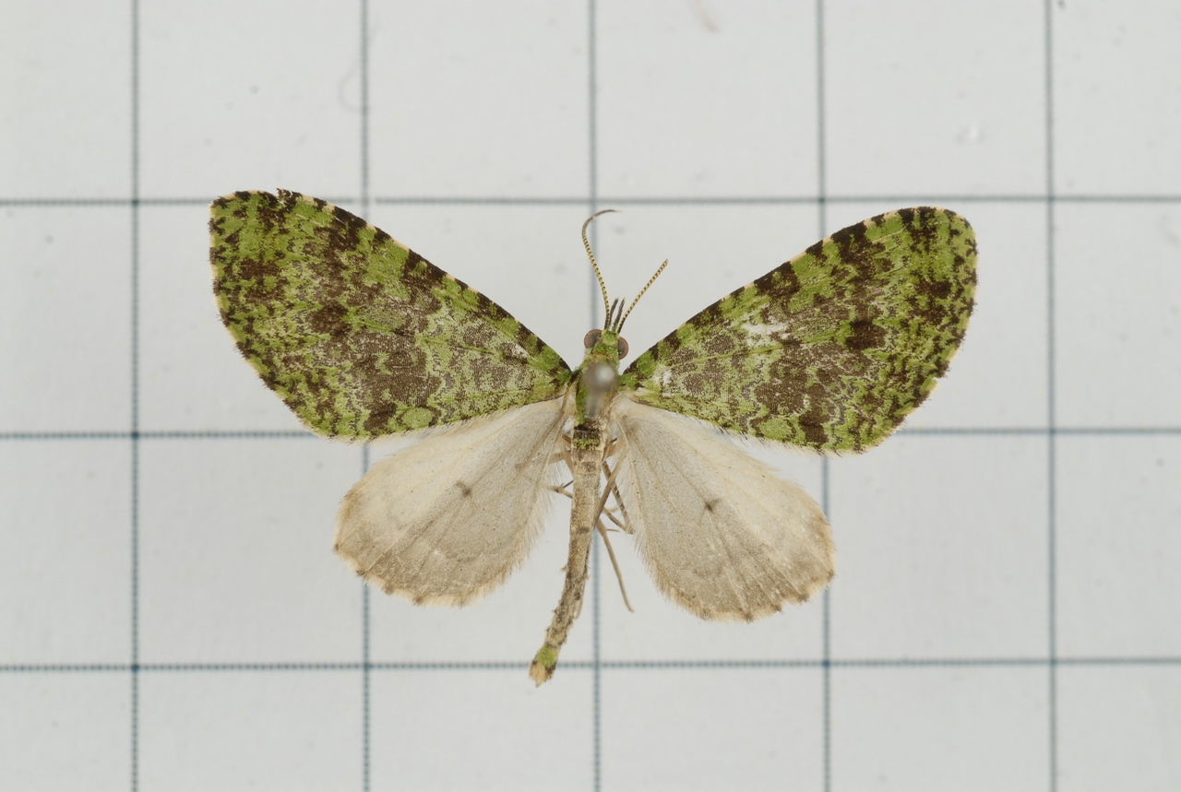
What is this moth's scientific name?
Tristeirometa decussata moltrechti
